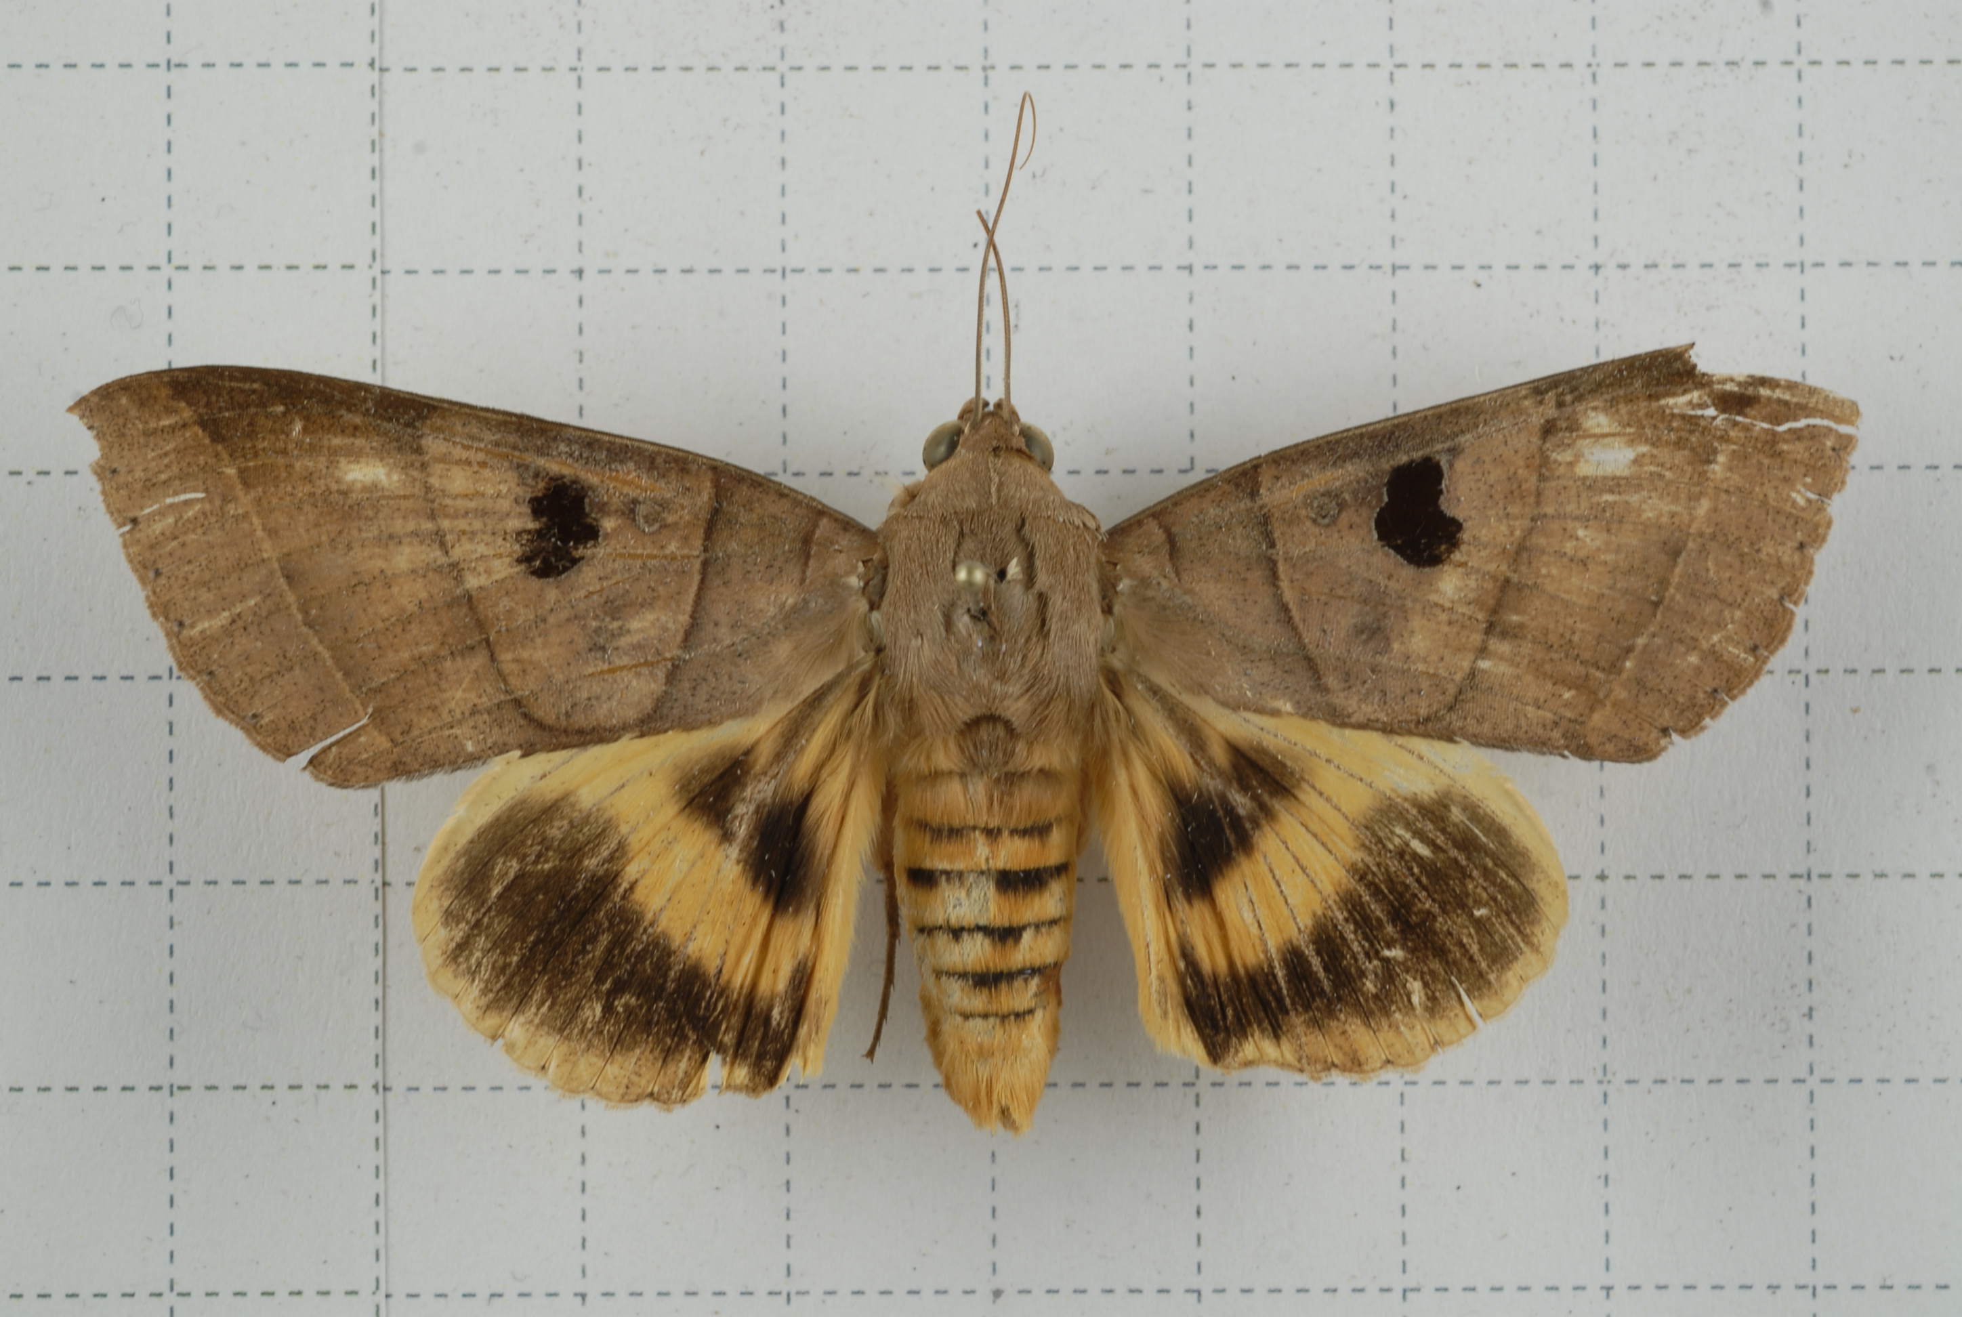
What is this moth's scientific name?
Thyas coronata
